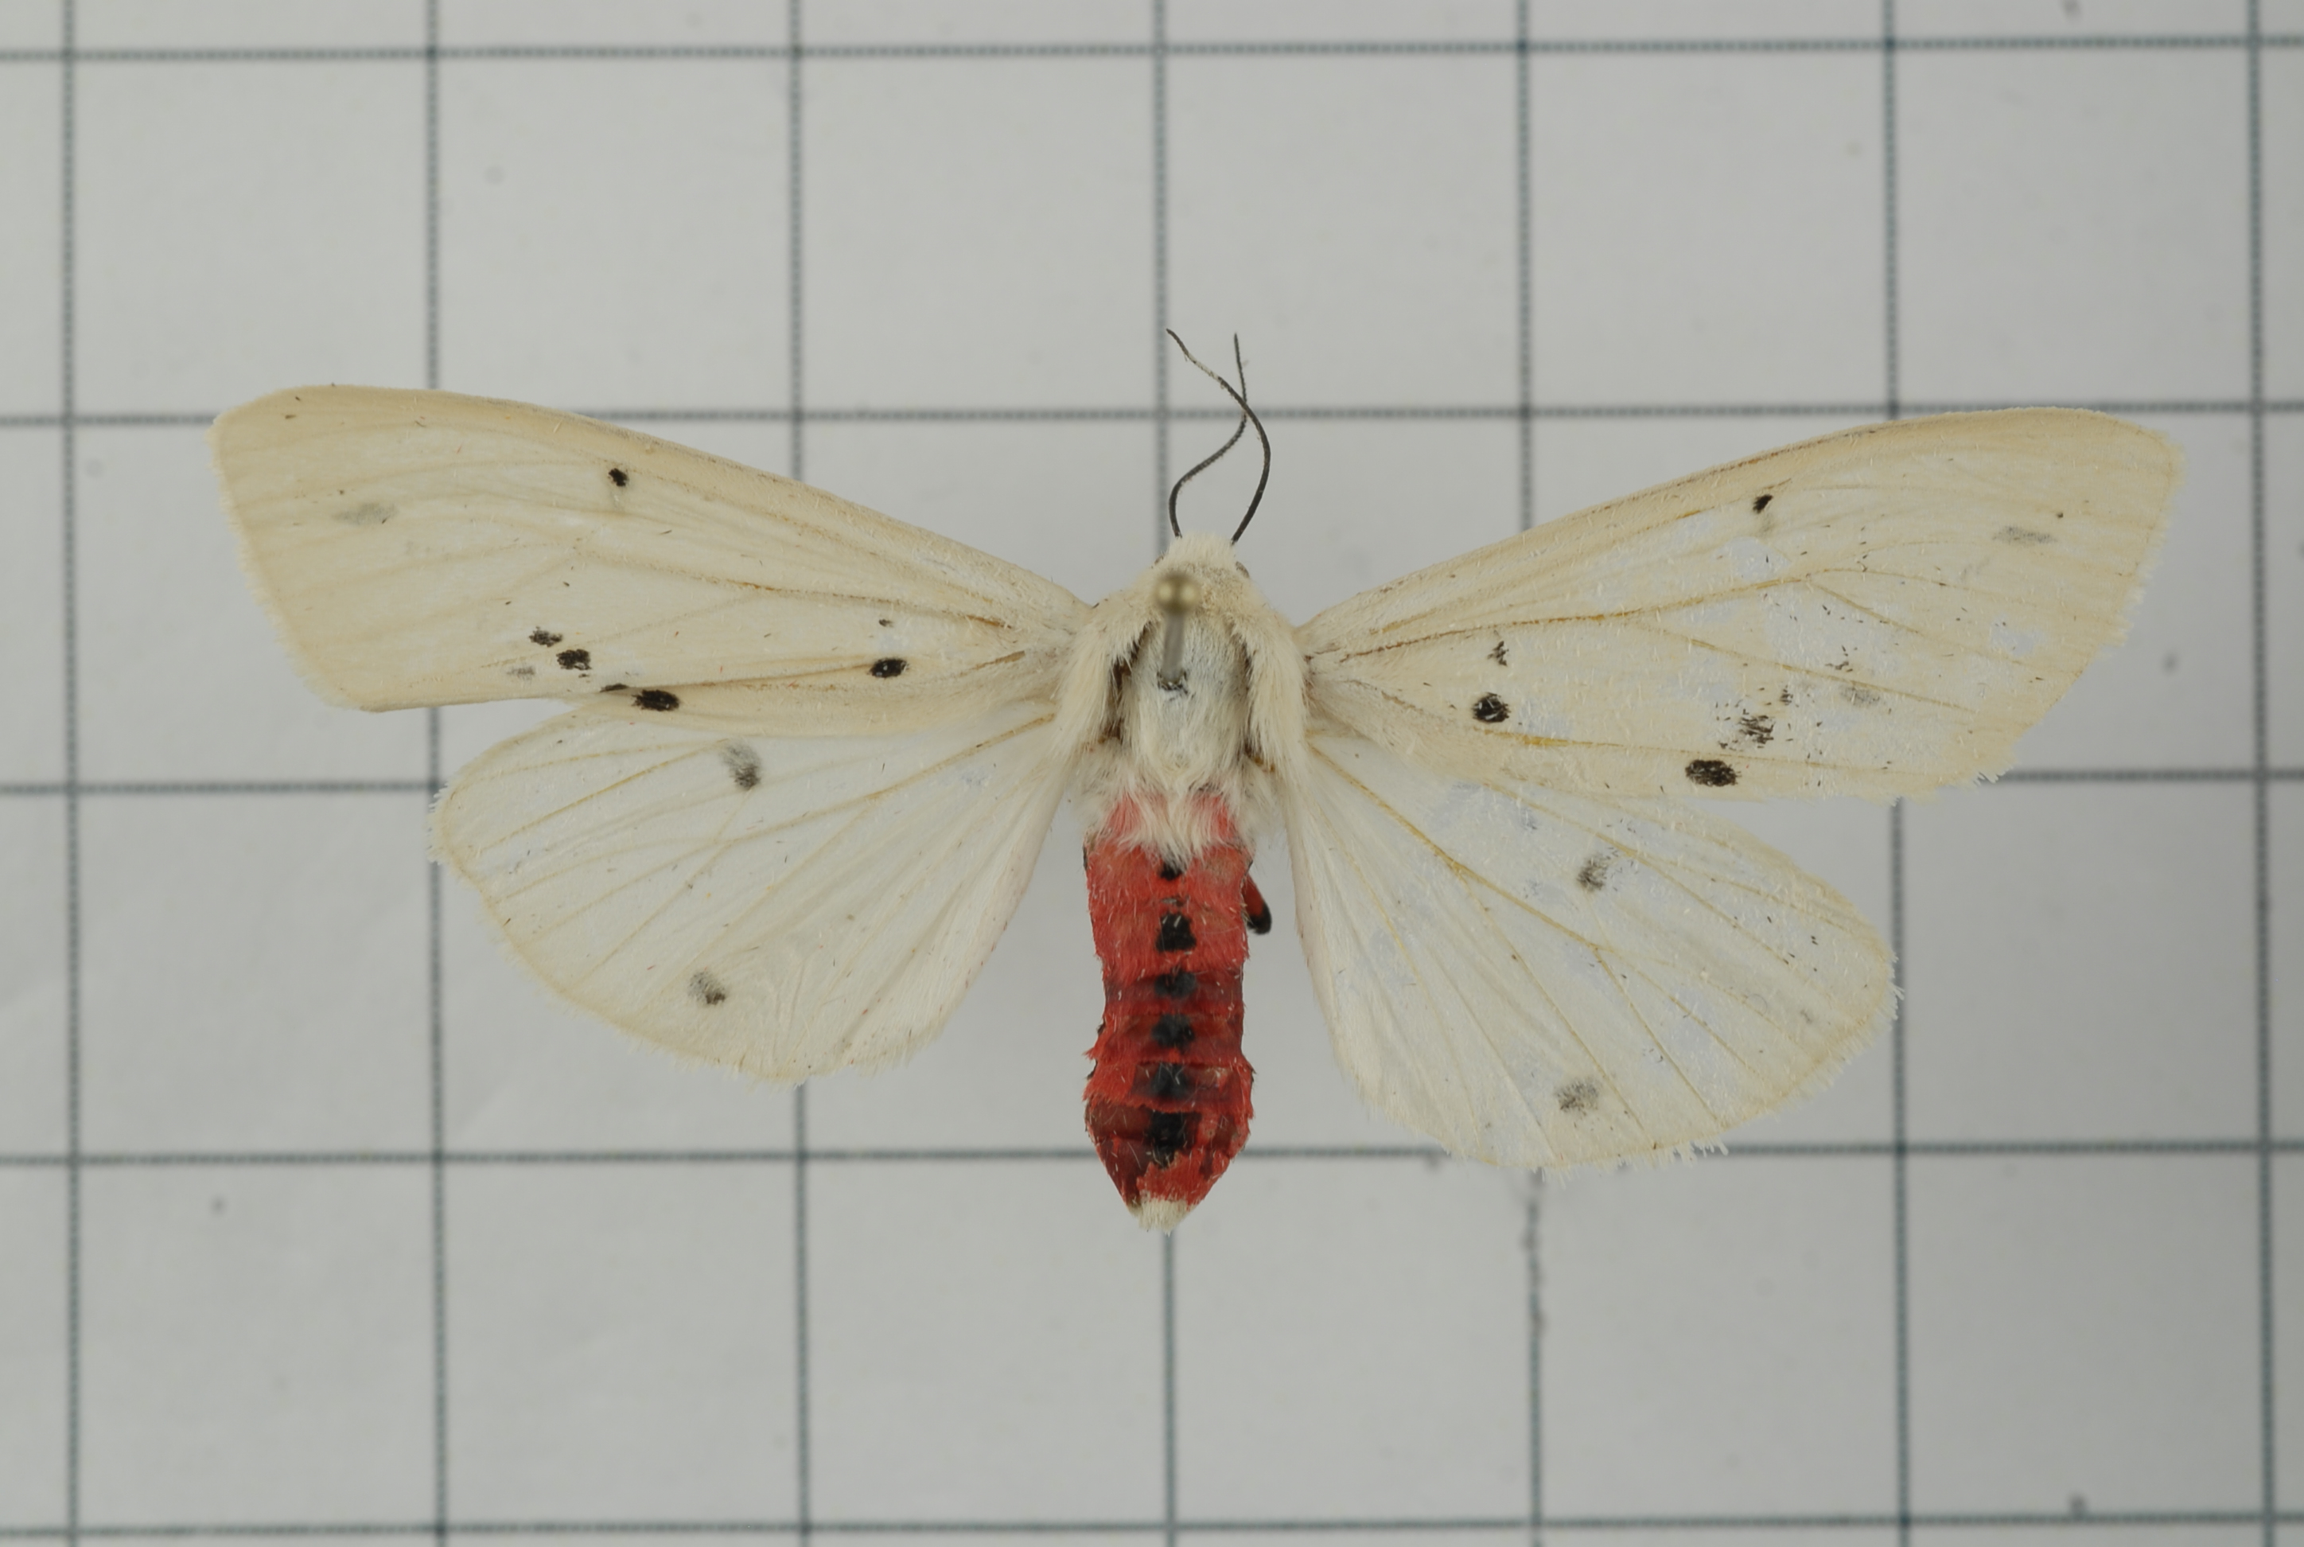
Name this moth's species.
Spilarctia subcarnea
